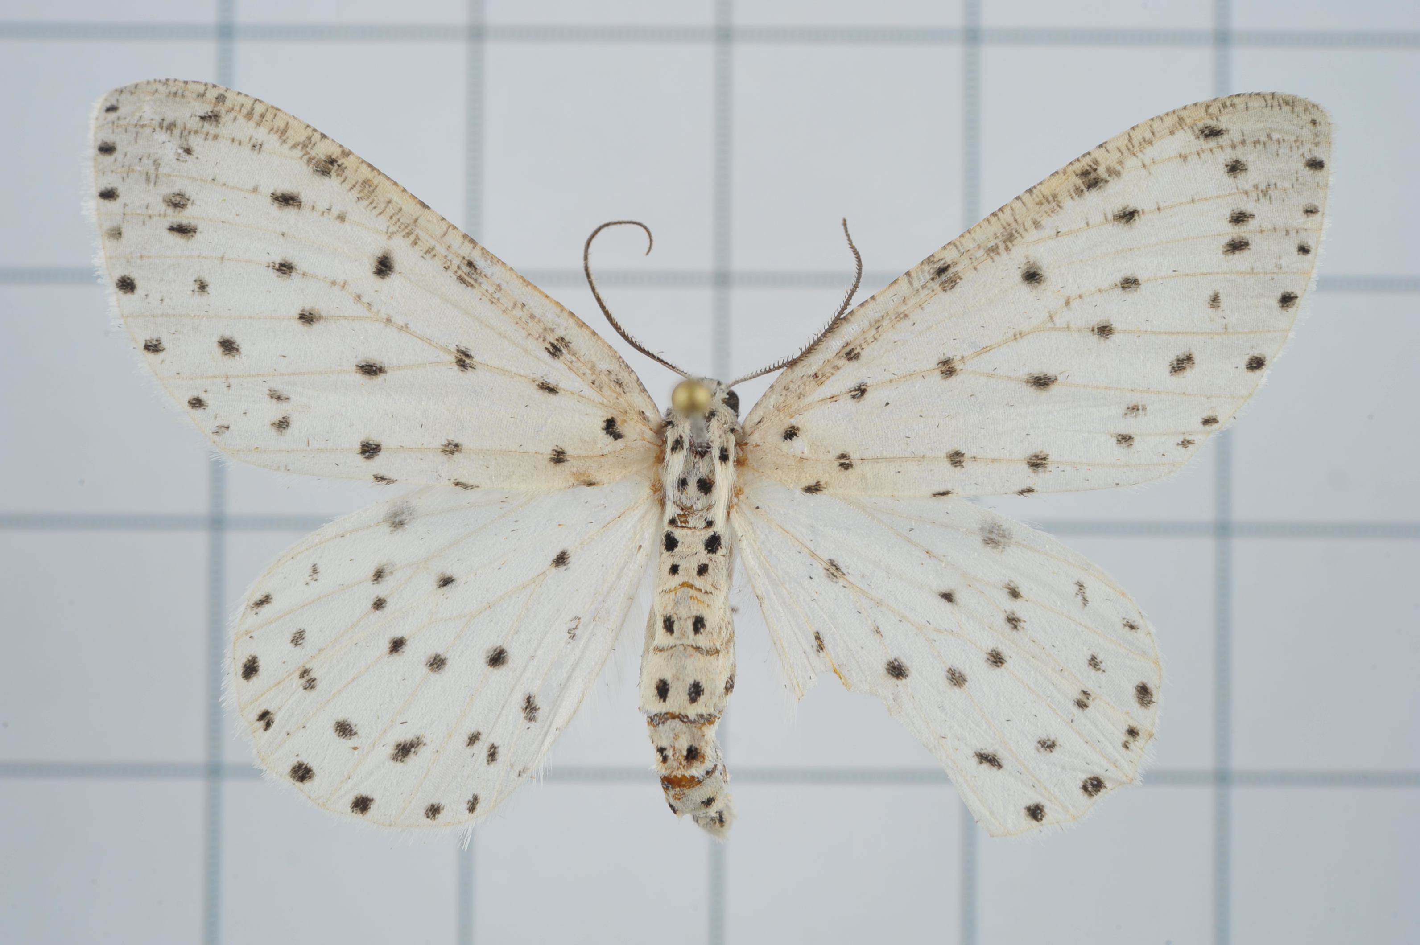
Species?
Xenoplia trivialis
